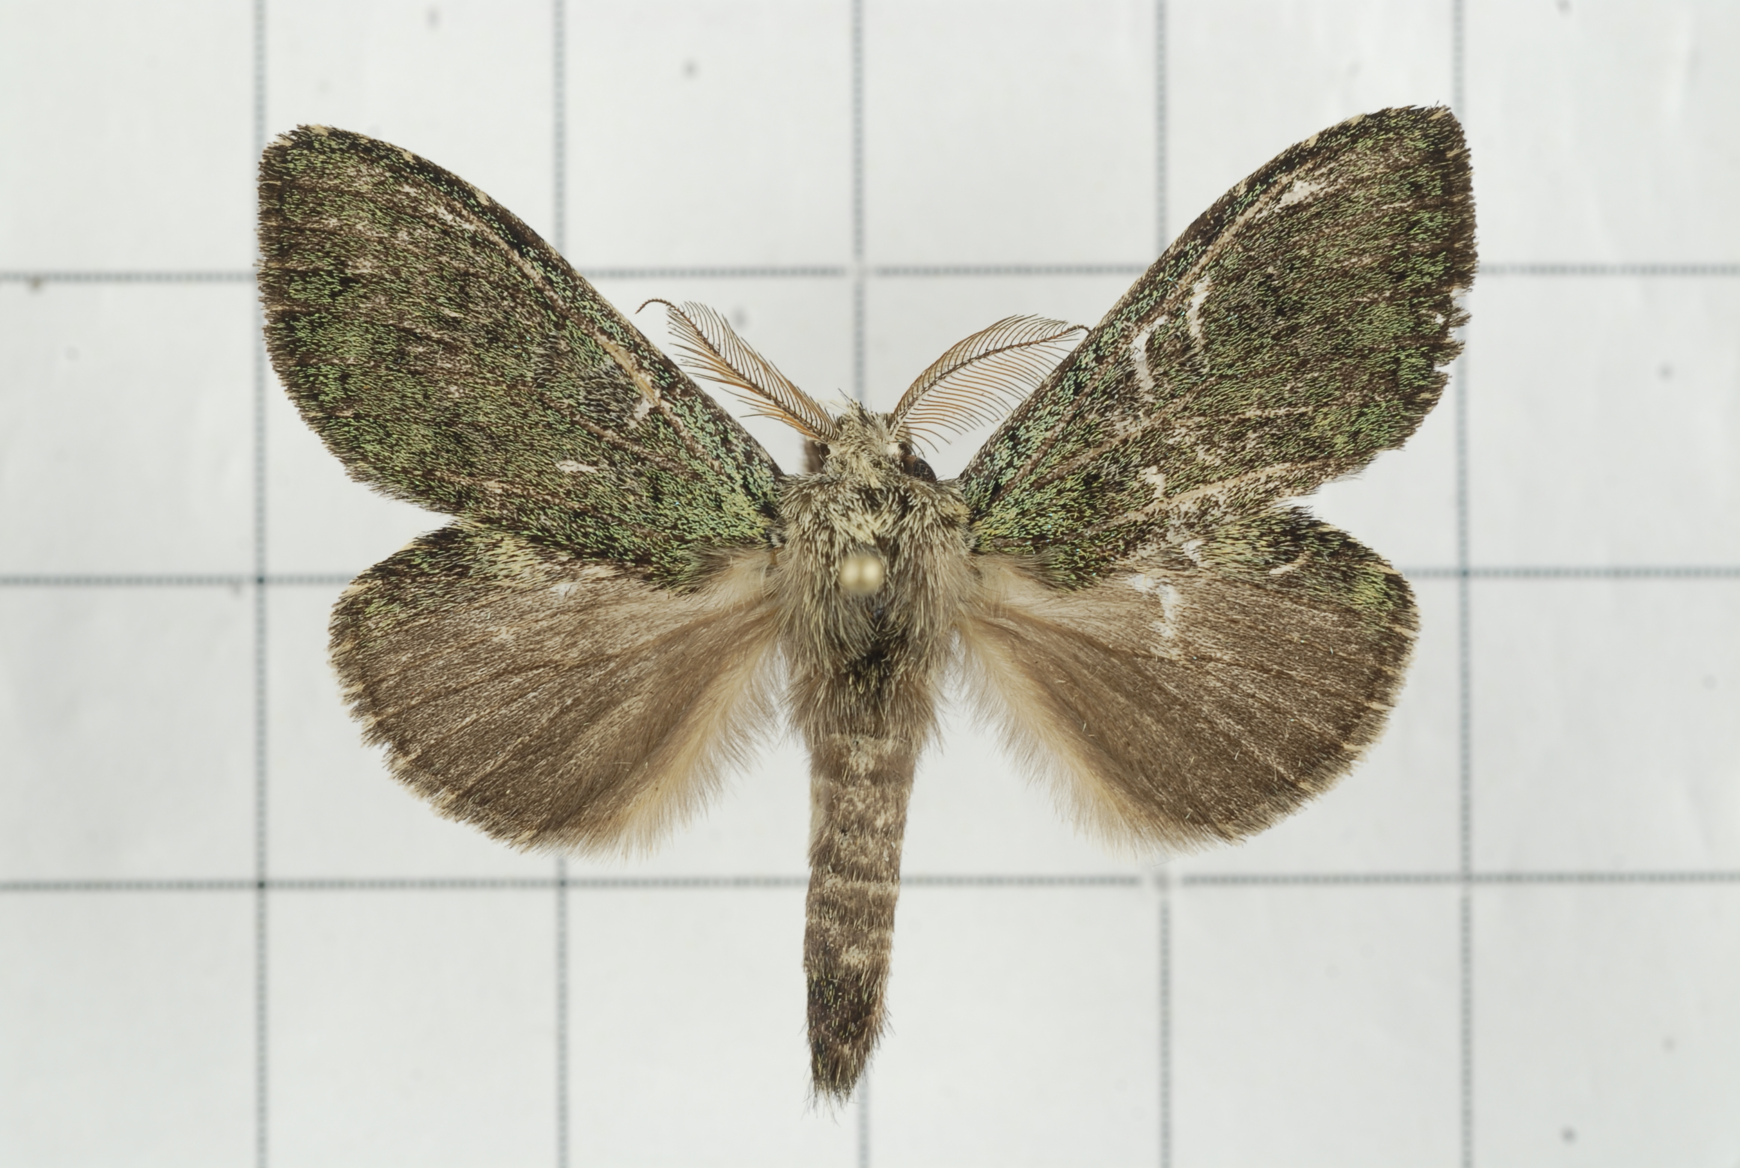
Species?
Syntypistis cyanea cyanea
